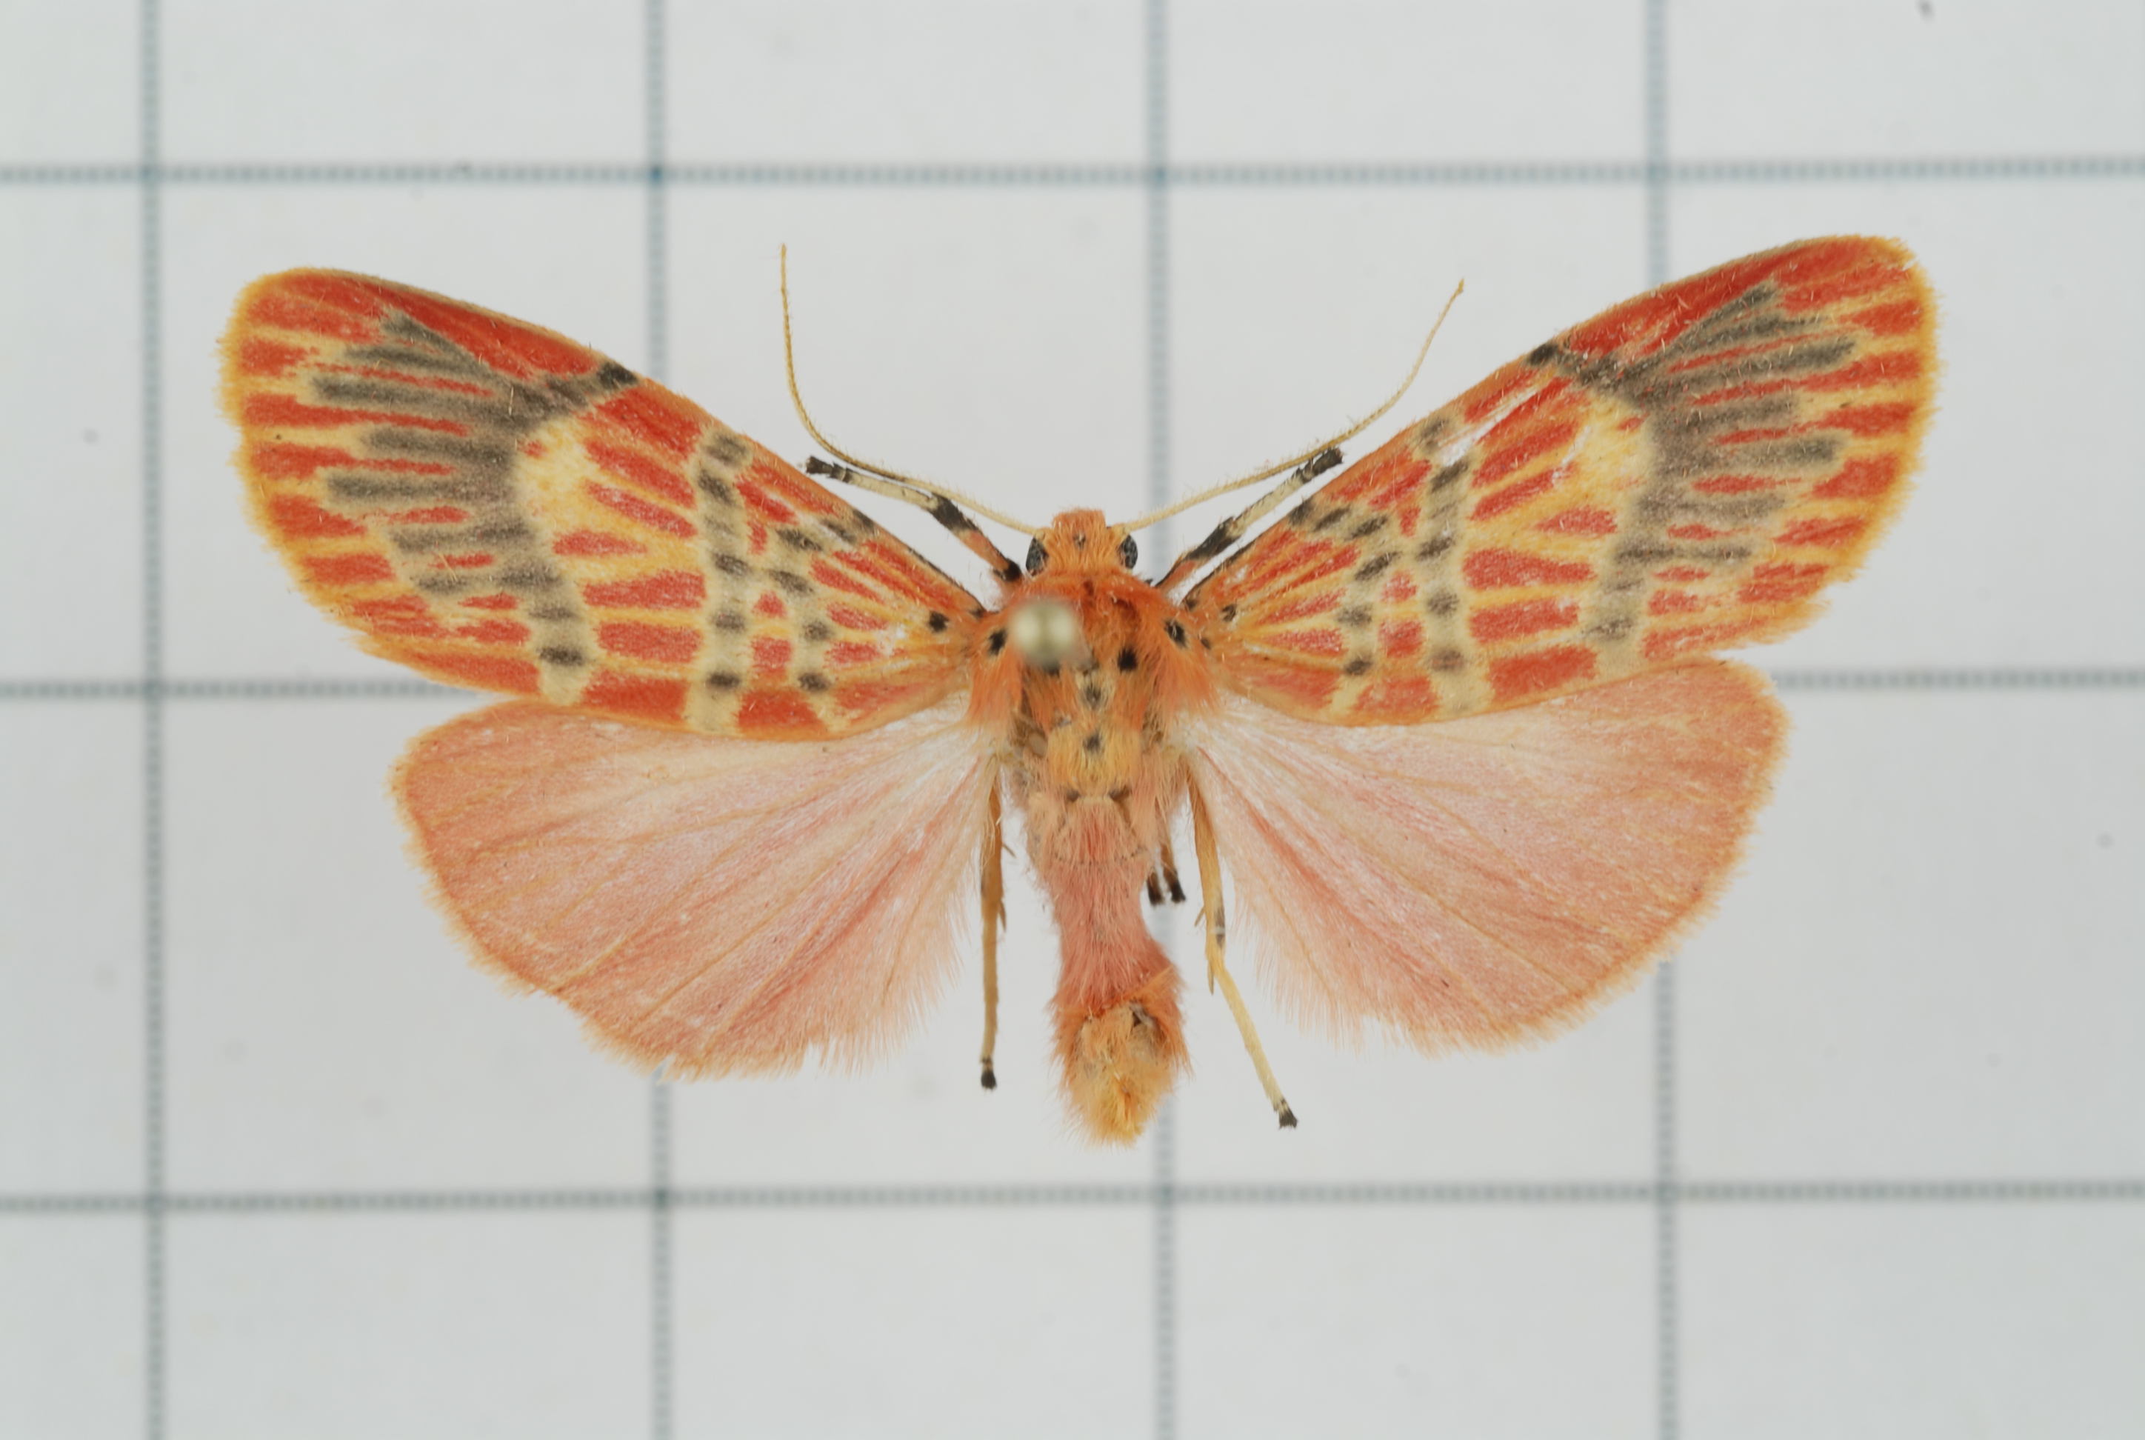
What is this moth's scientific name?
Barsine sauteri
